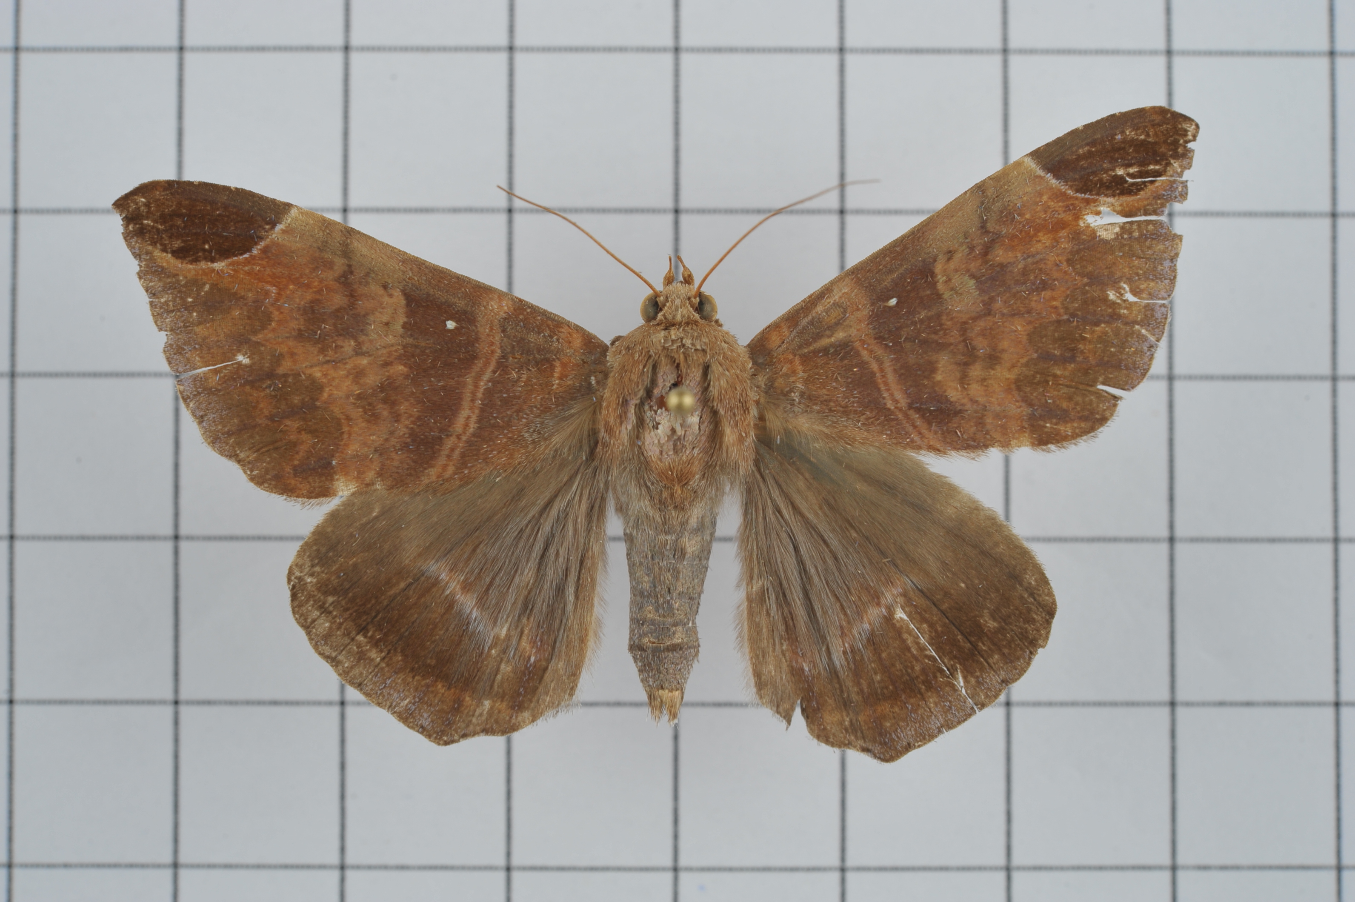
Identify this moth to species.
Pindara illibata
